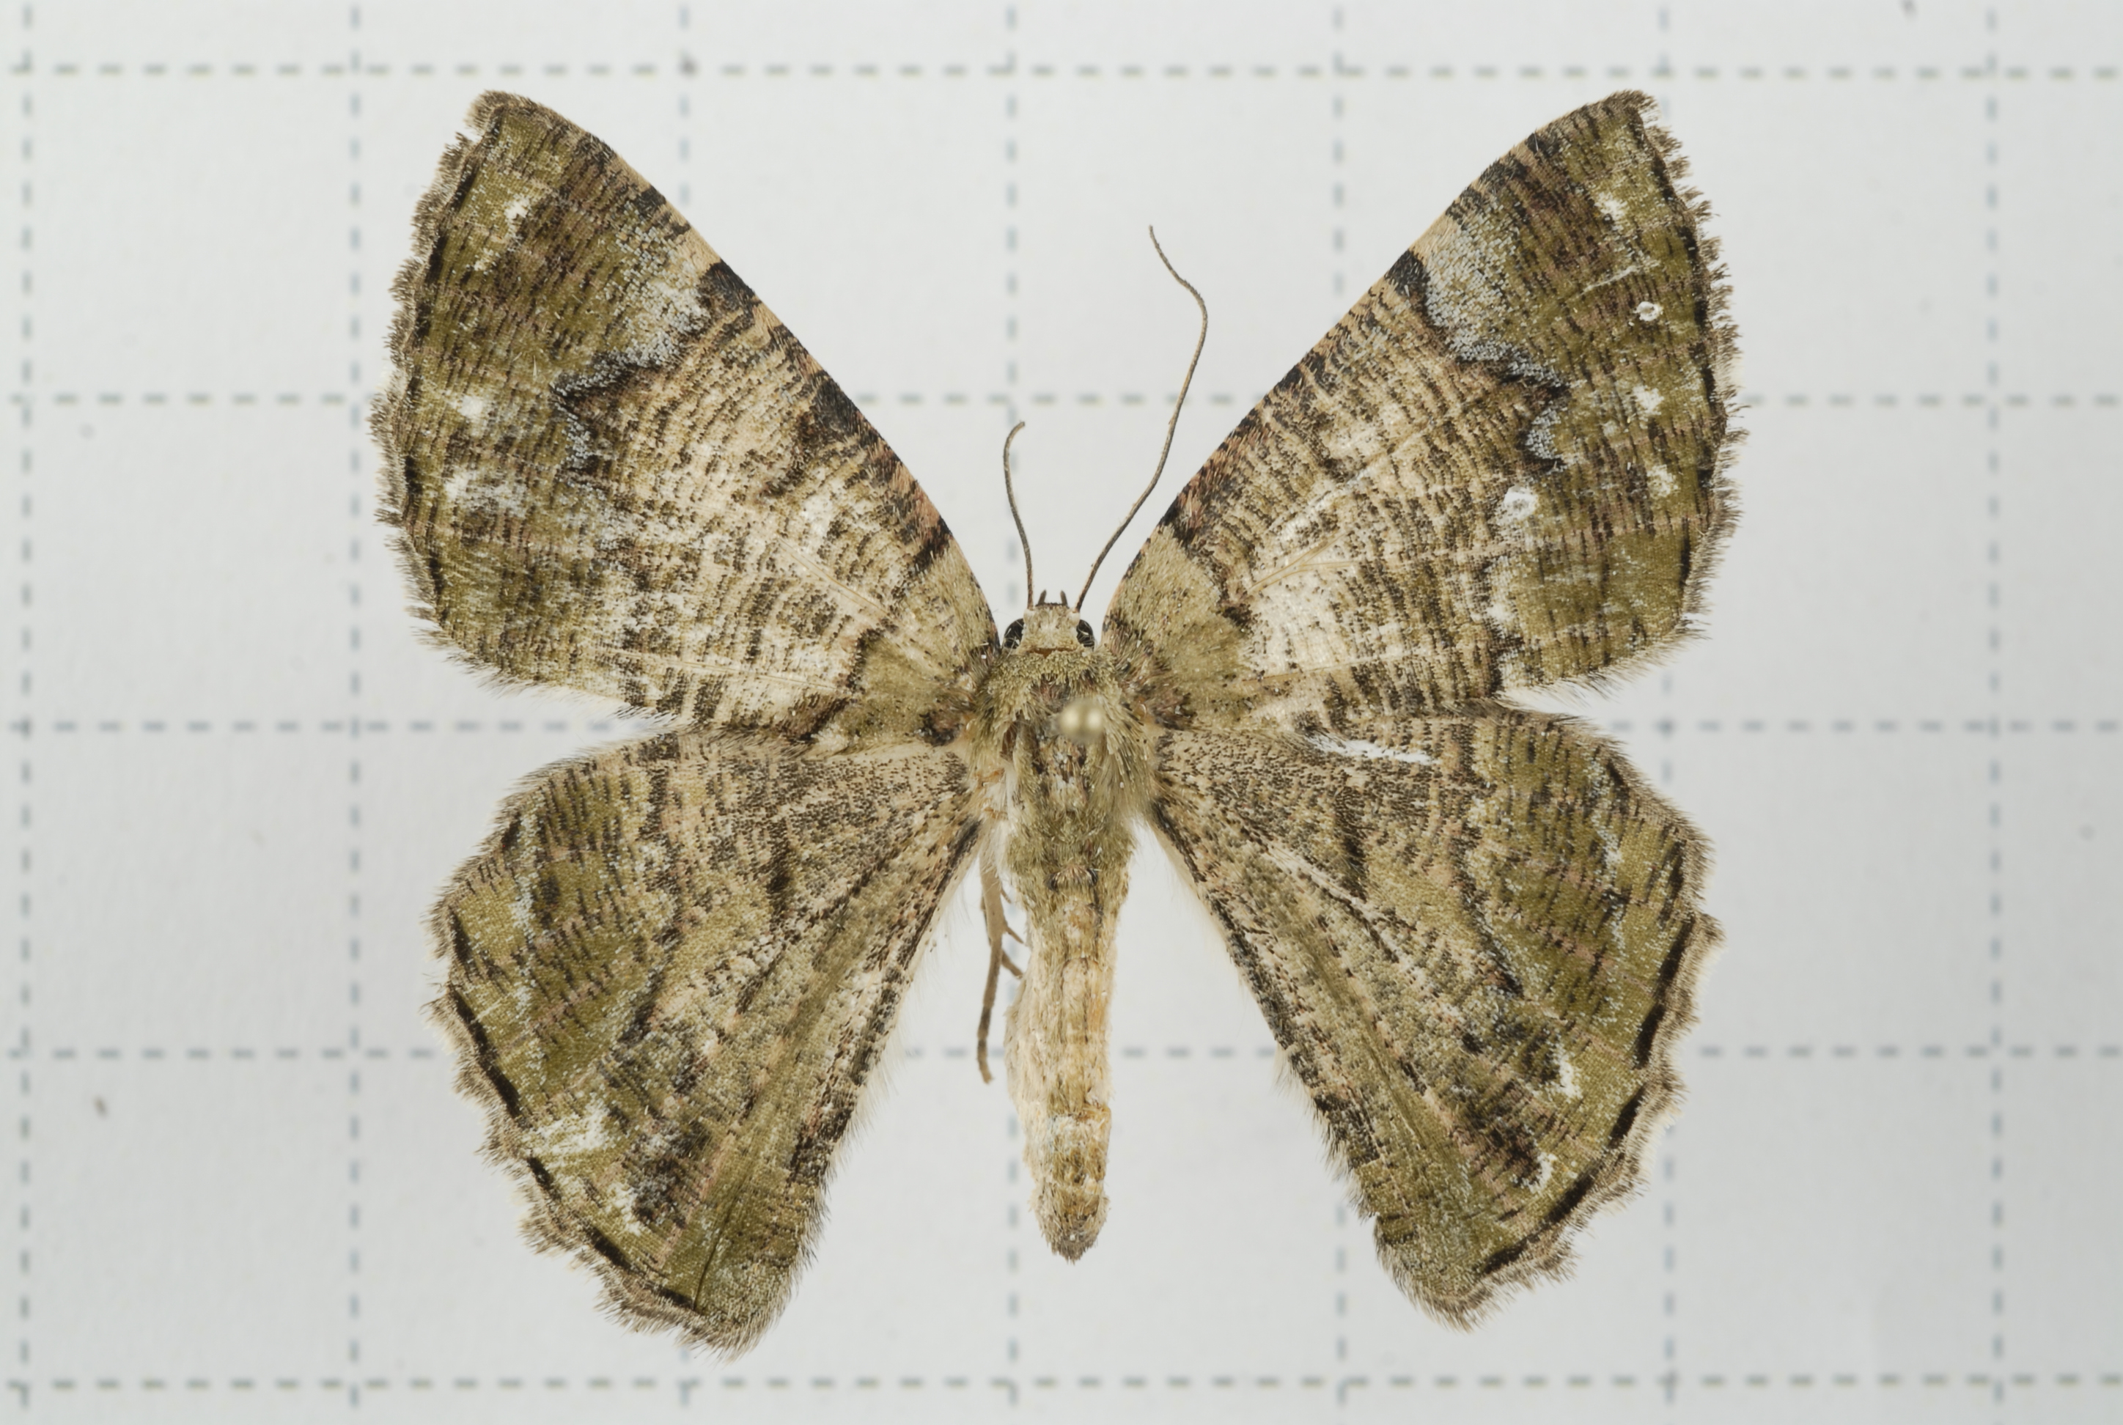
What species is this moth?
Lophophelma taiwana
